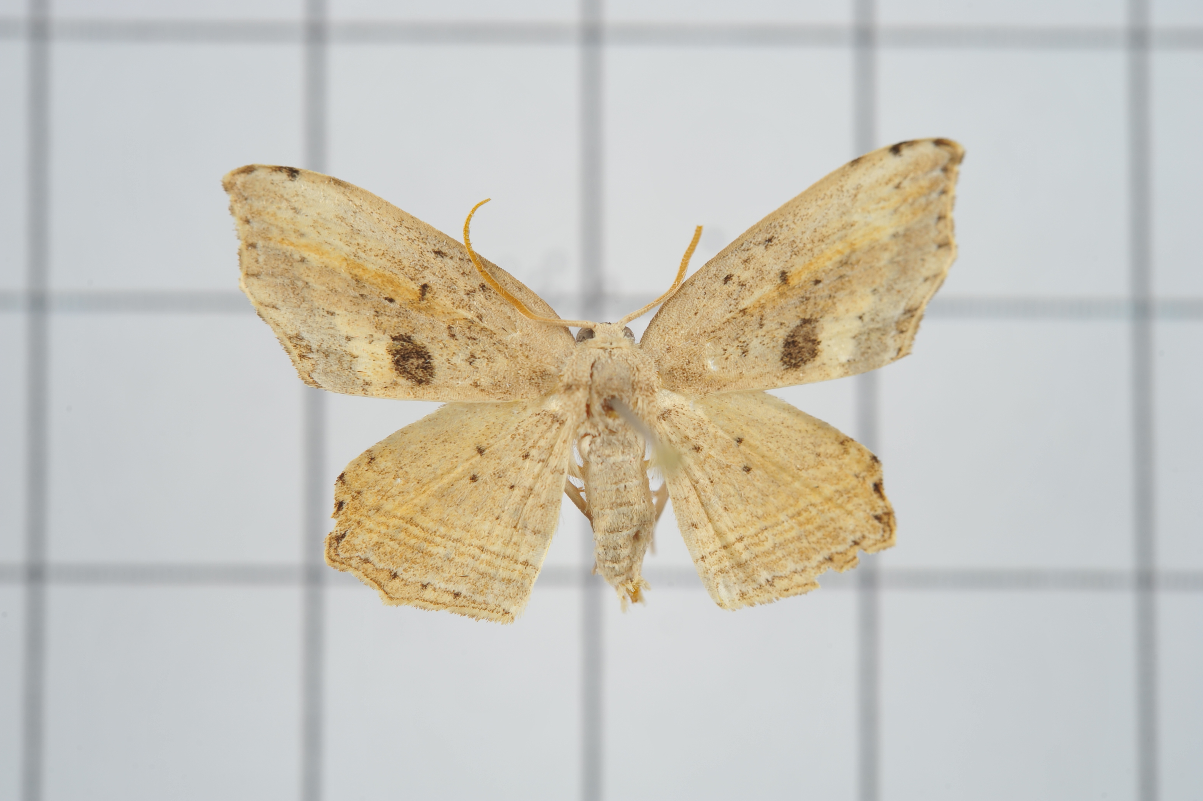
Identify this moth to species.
Phalacra strigata insulicola
